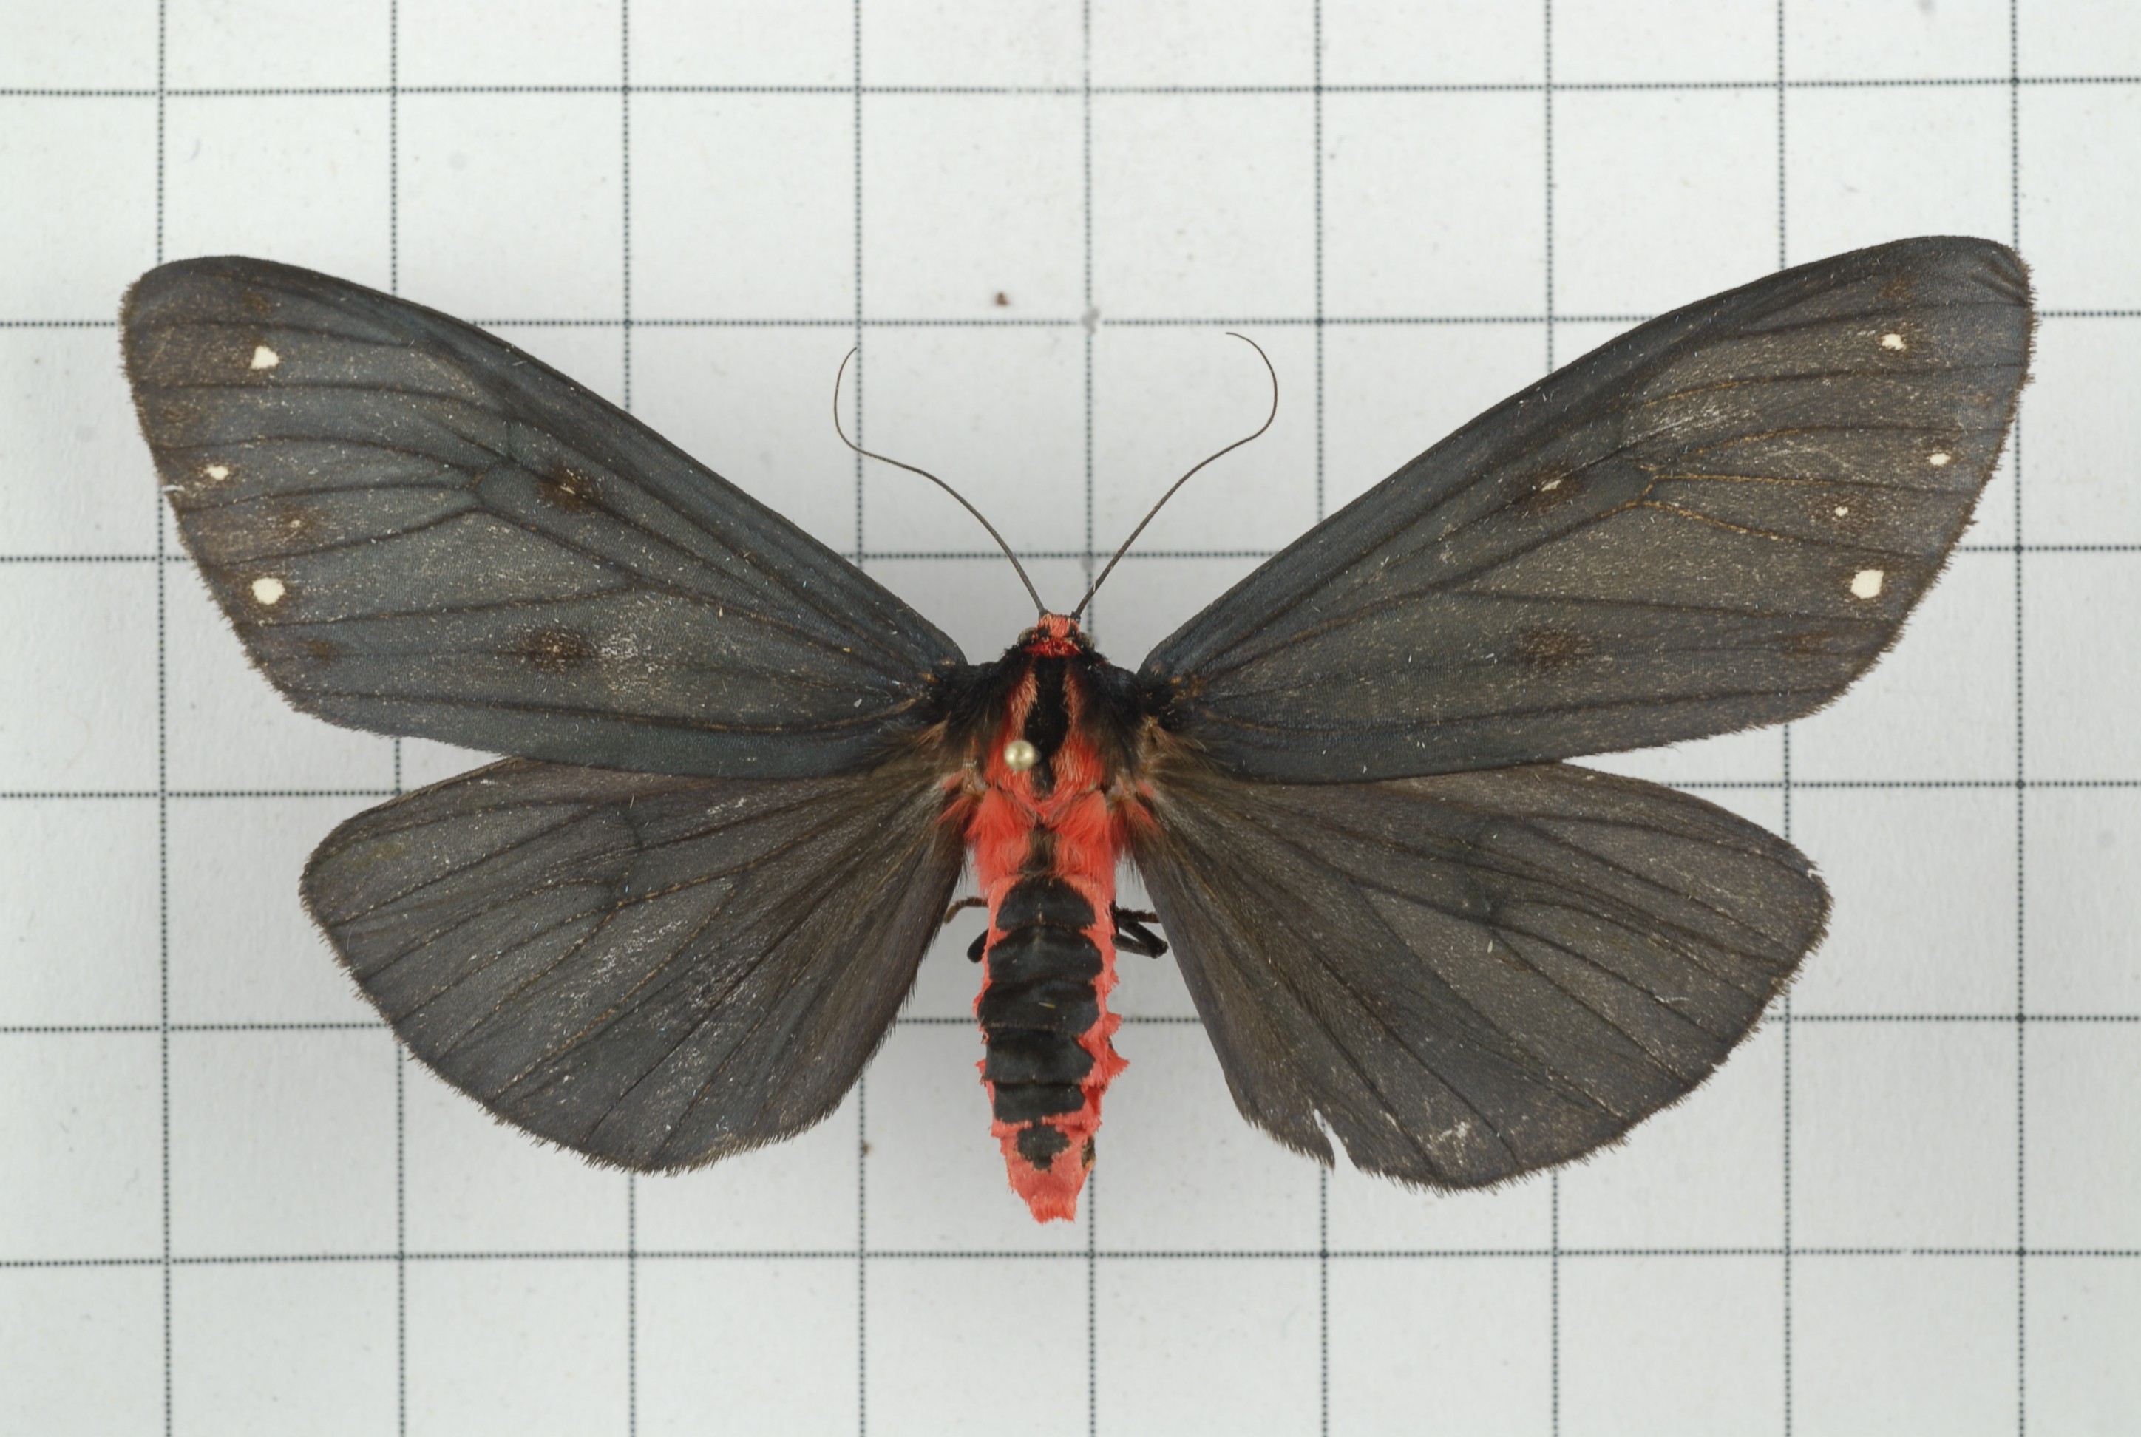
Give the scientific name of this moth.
Taicallimorpha albipuncta
